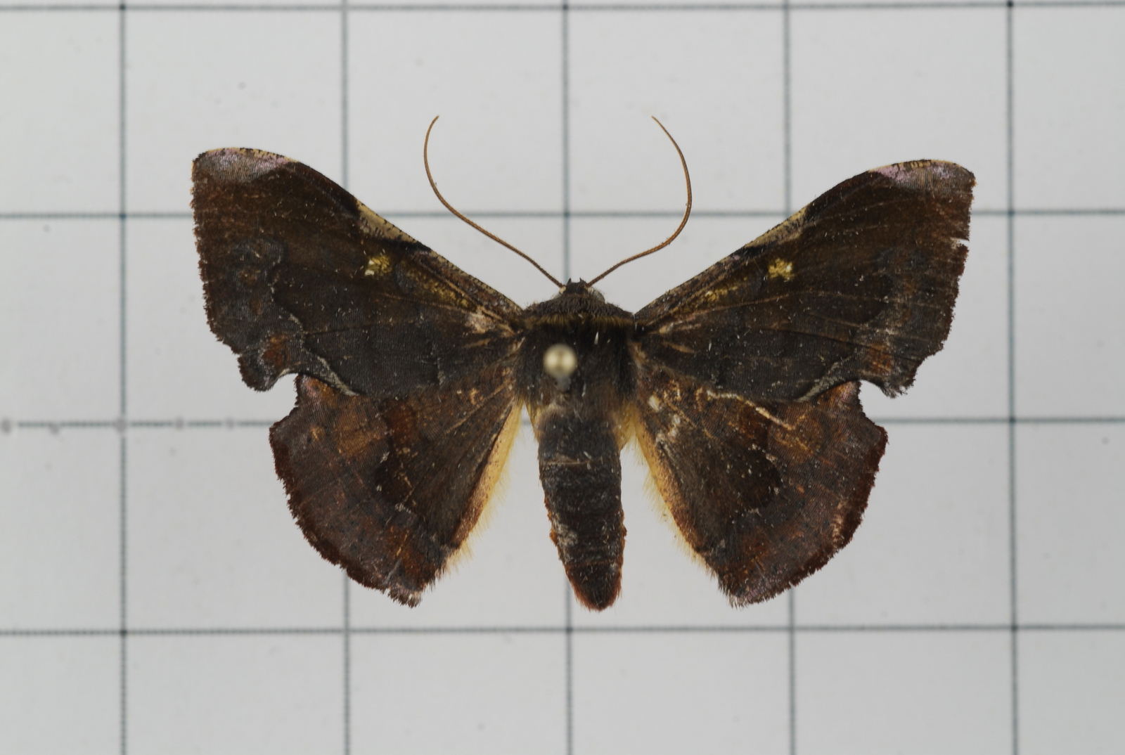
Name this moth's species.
Fascellina chromataria
